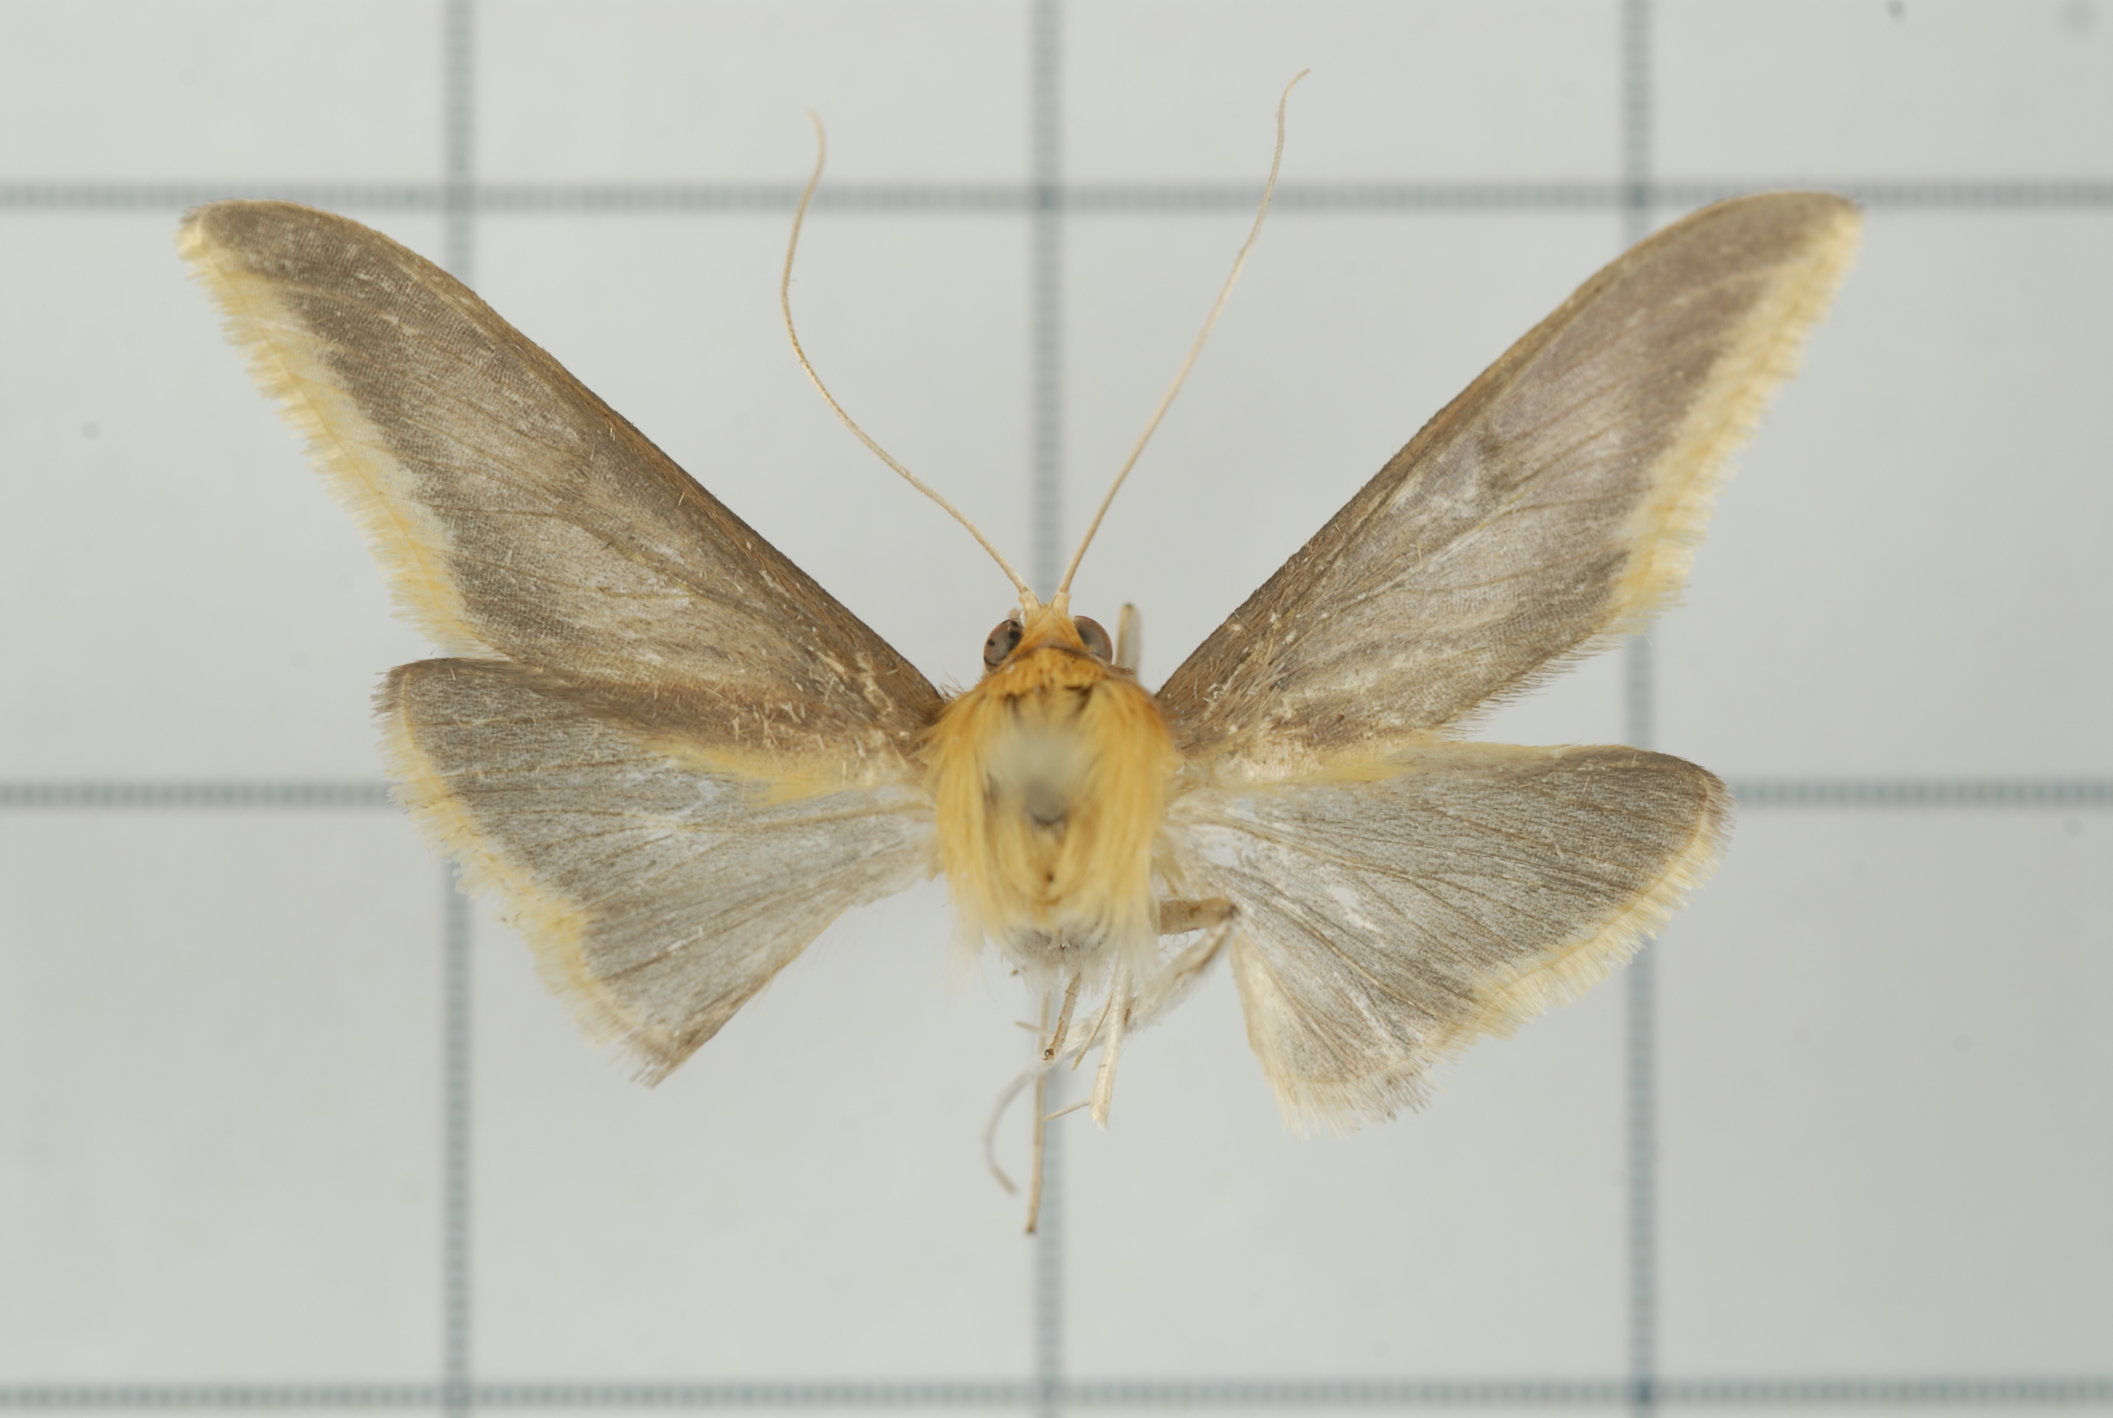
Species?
Circobotys aurealis
